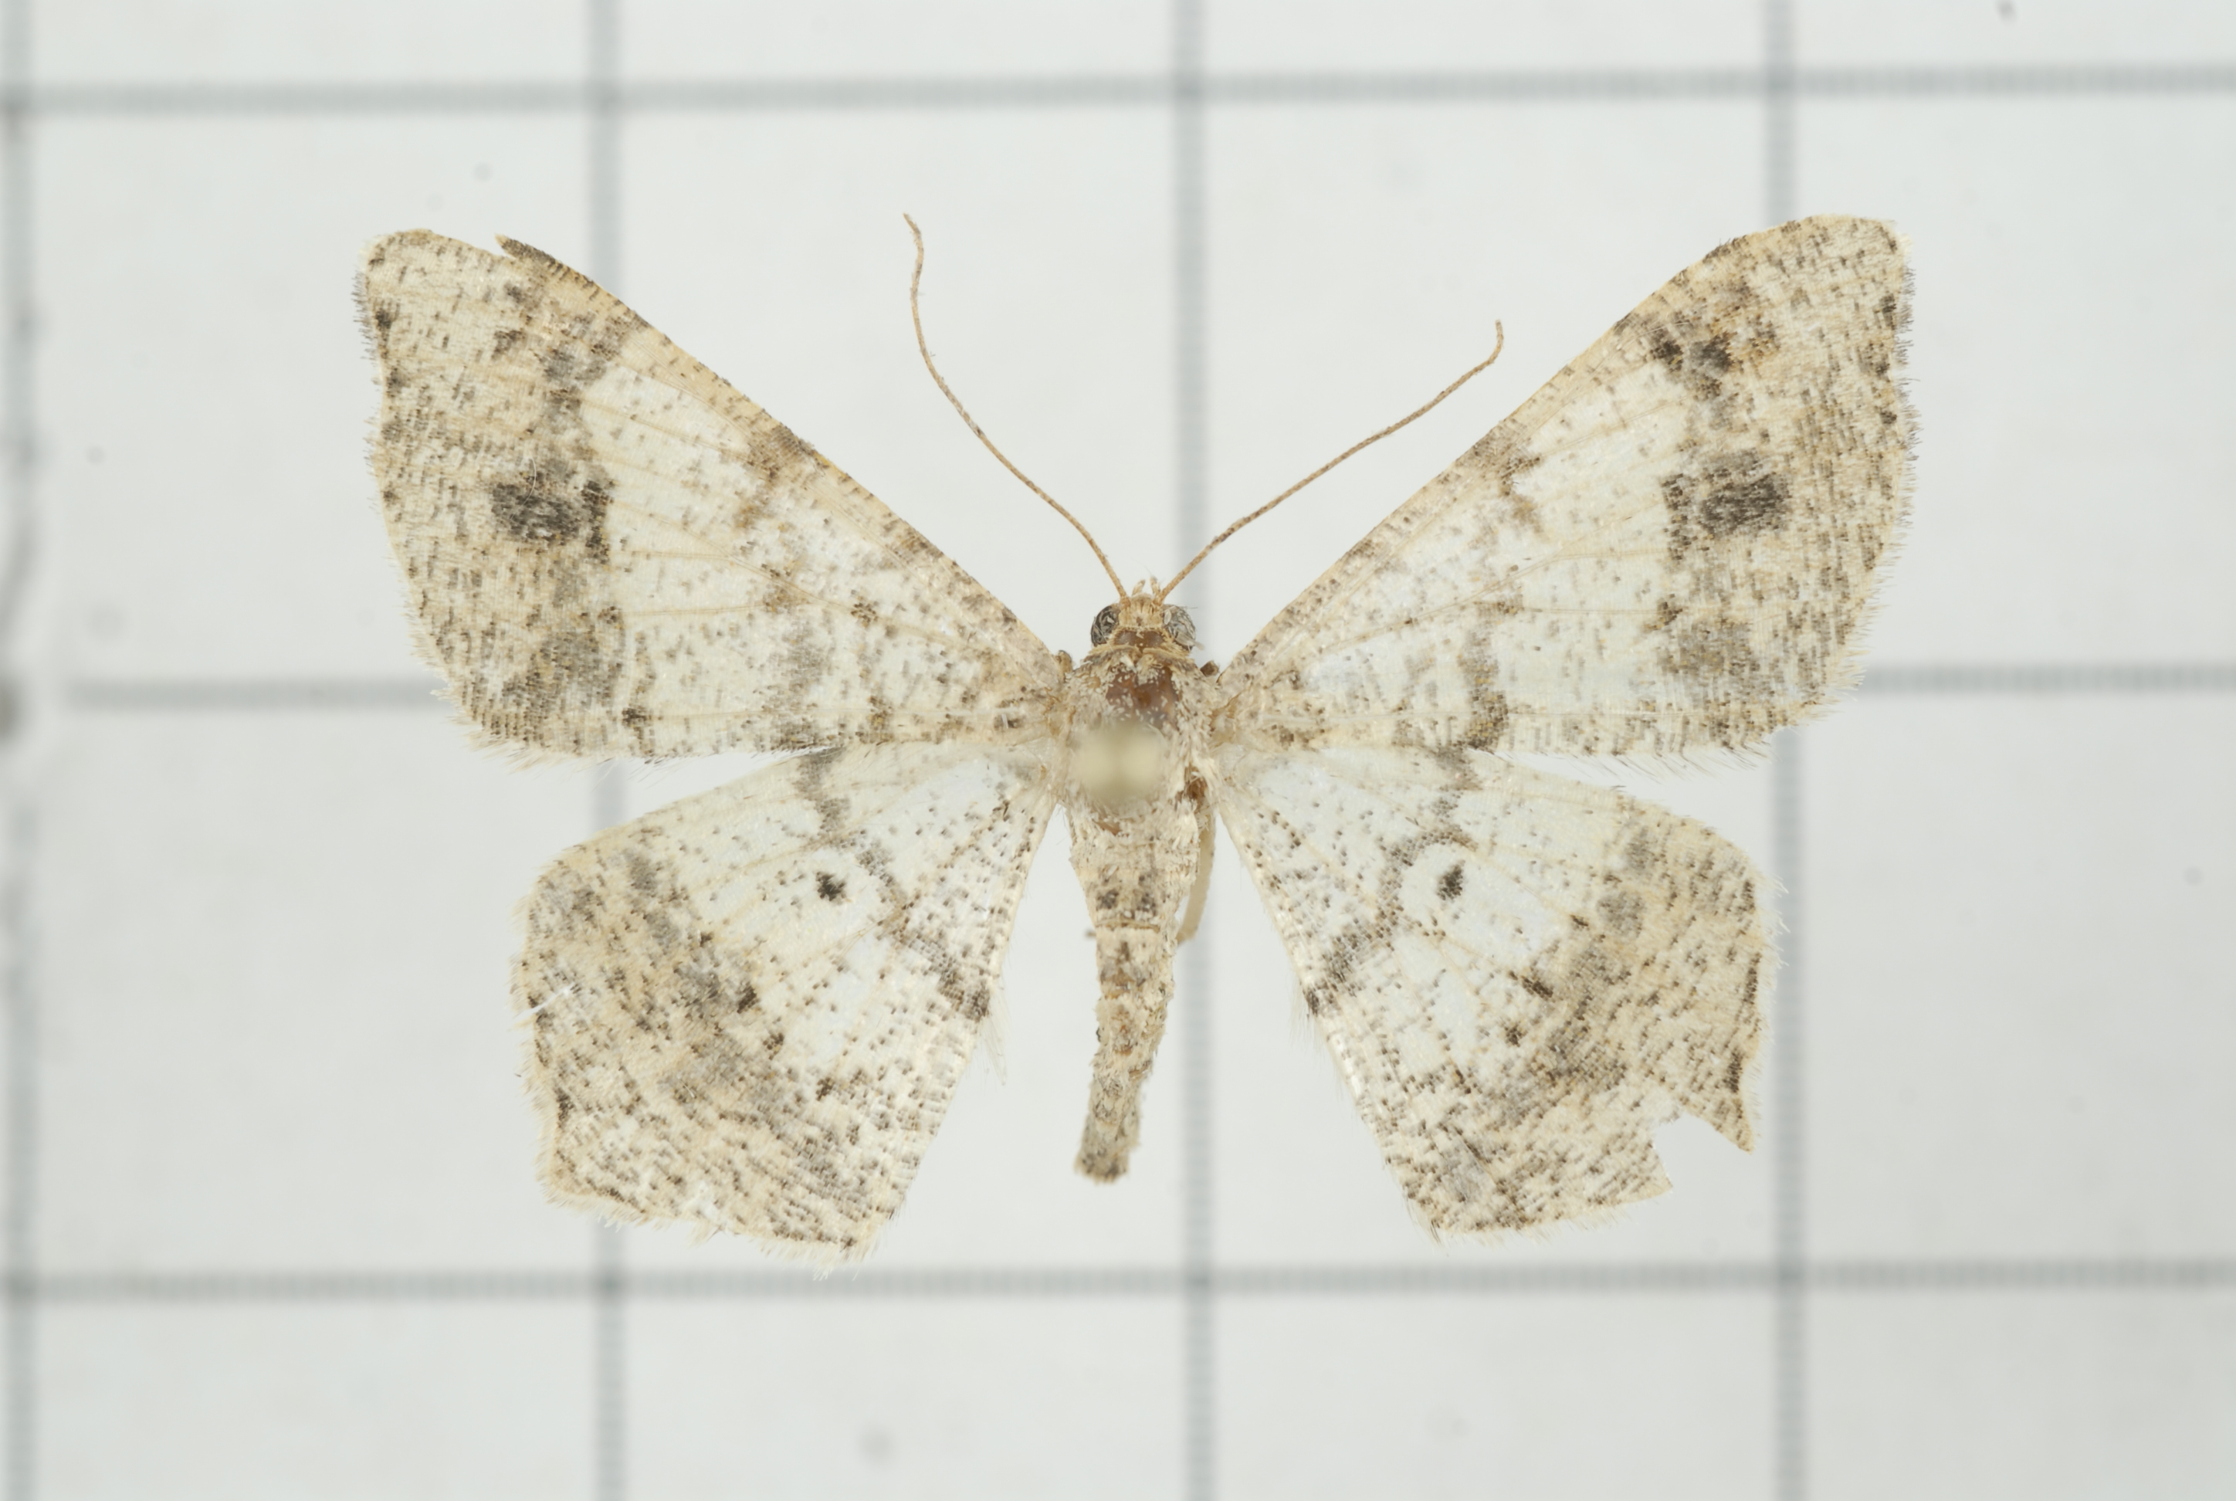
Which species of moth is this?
Macaria abydata
